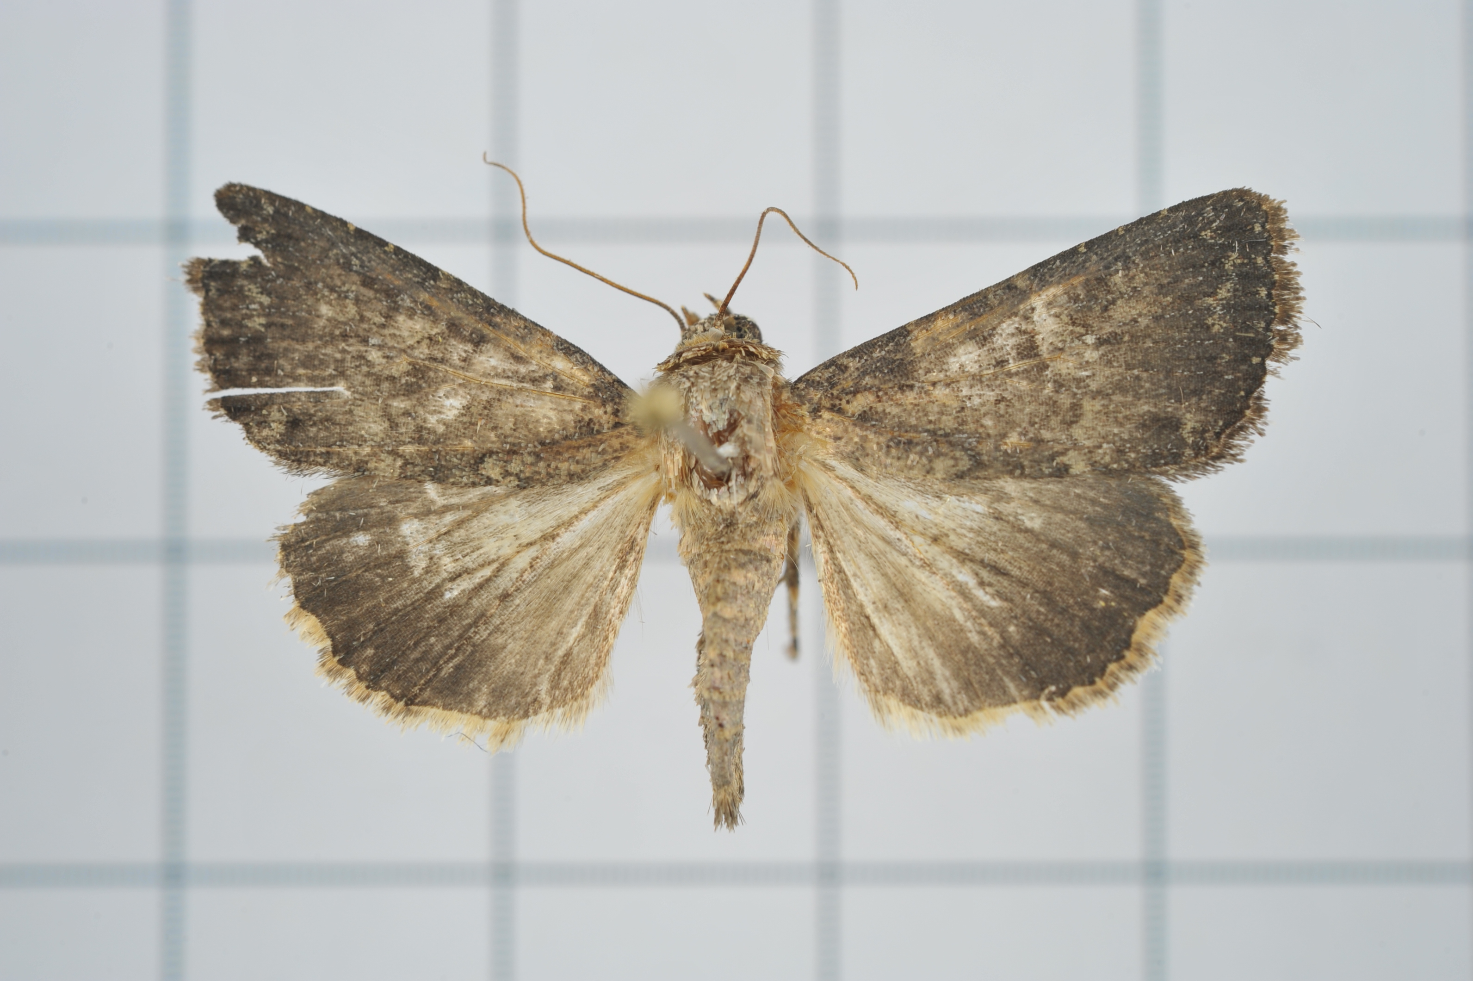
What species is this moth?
Condica illecta
